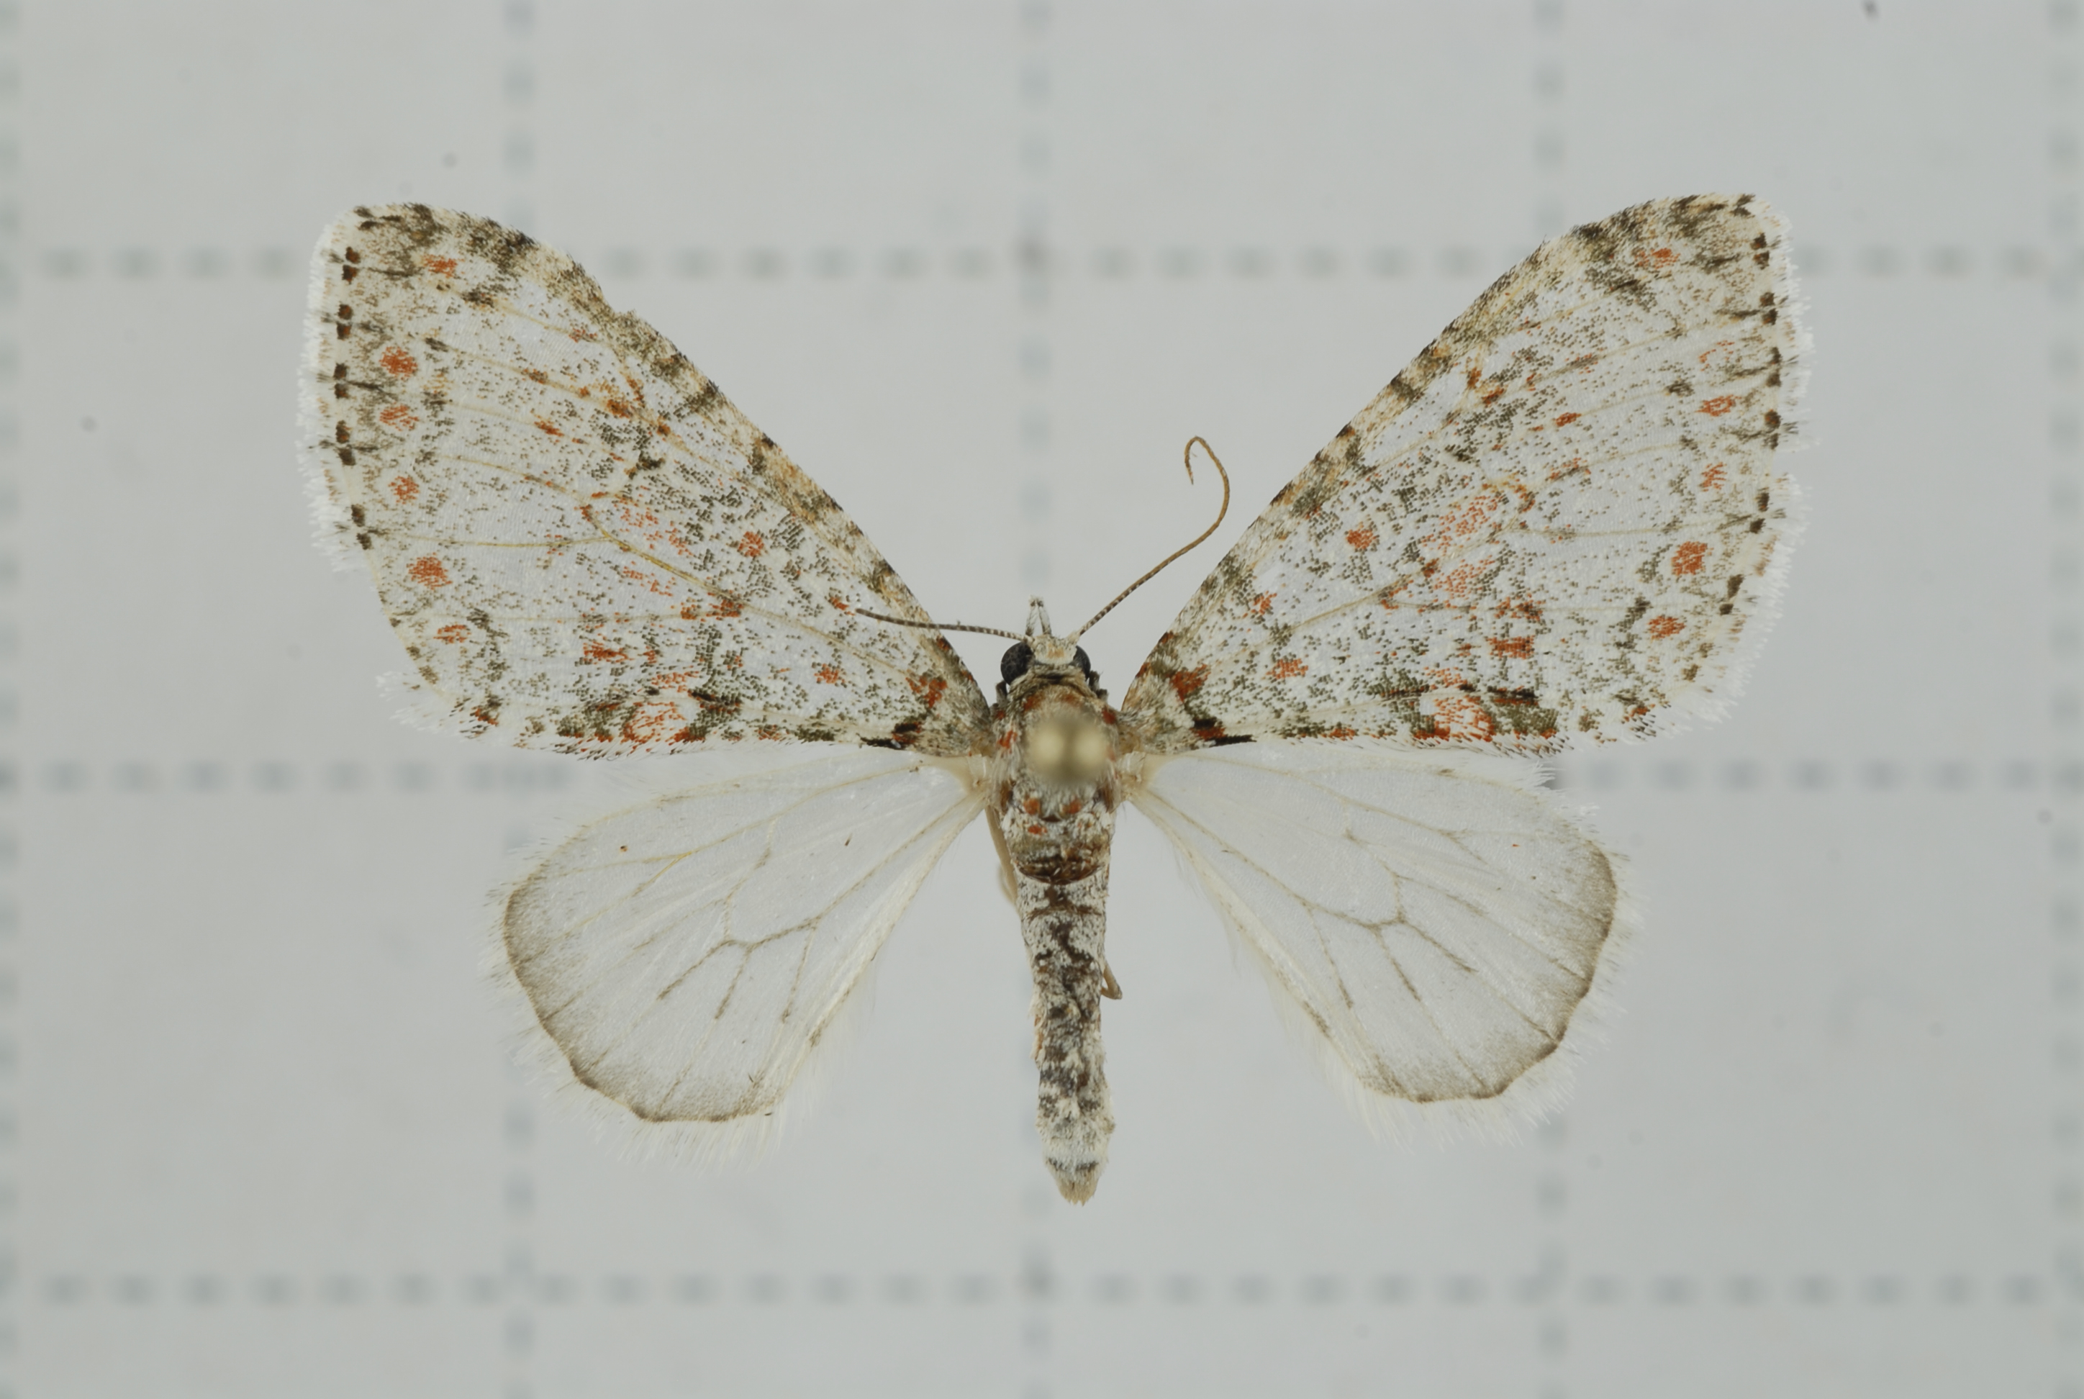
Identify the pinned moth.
Trichopterigia sanguinipunctata sanguinipunctata
